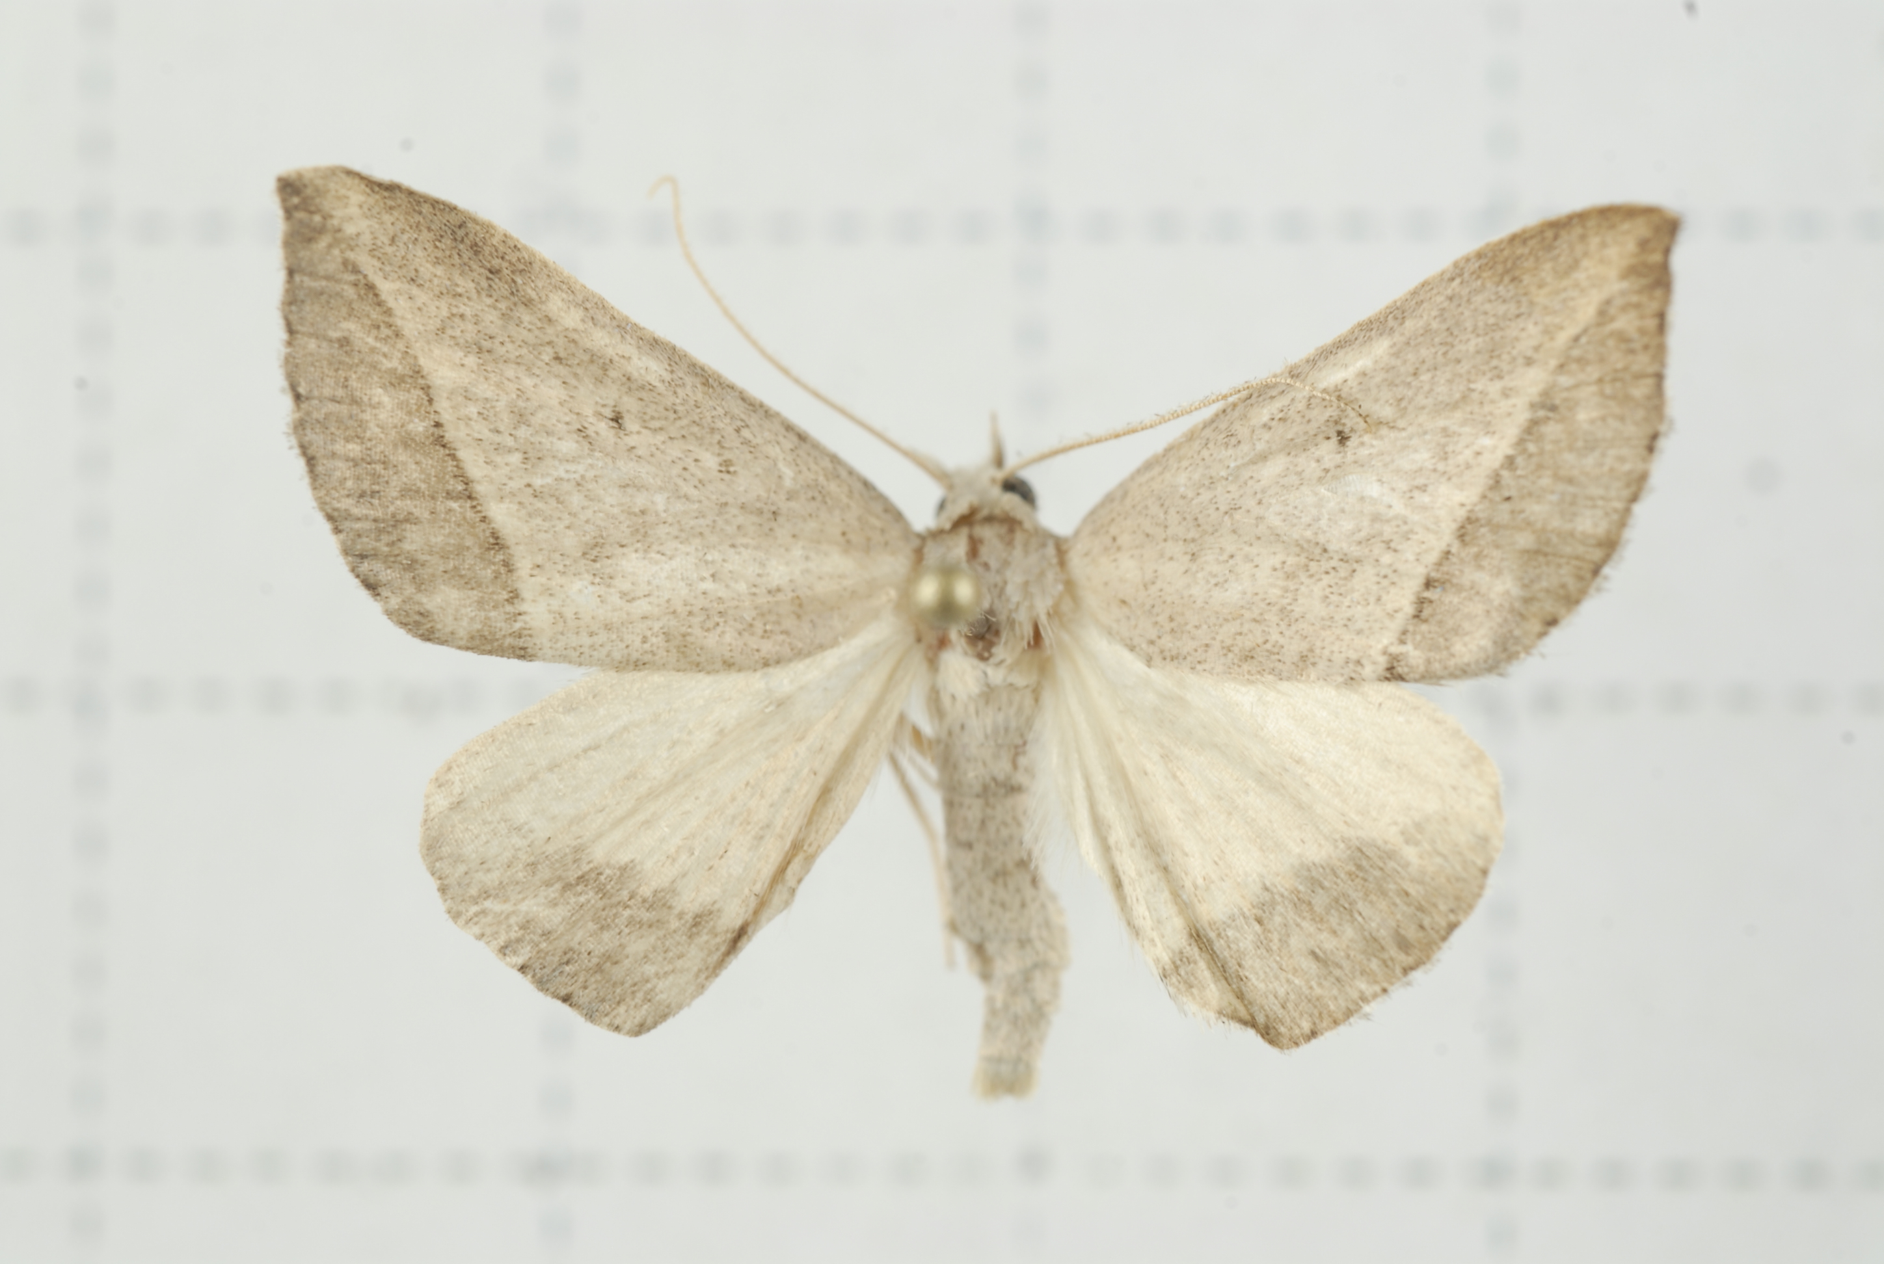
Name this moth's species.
Loxioda similis
